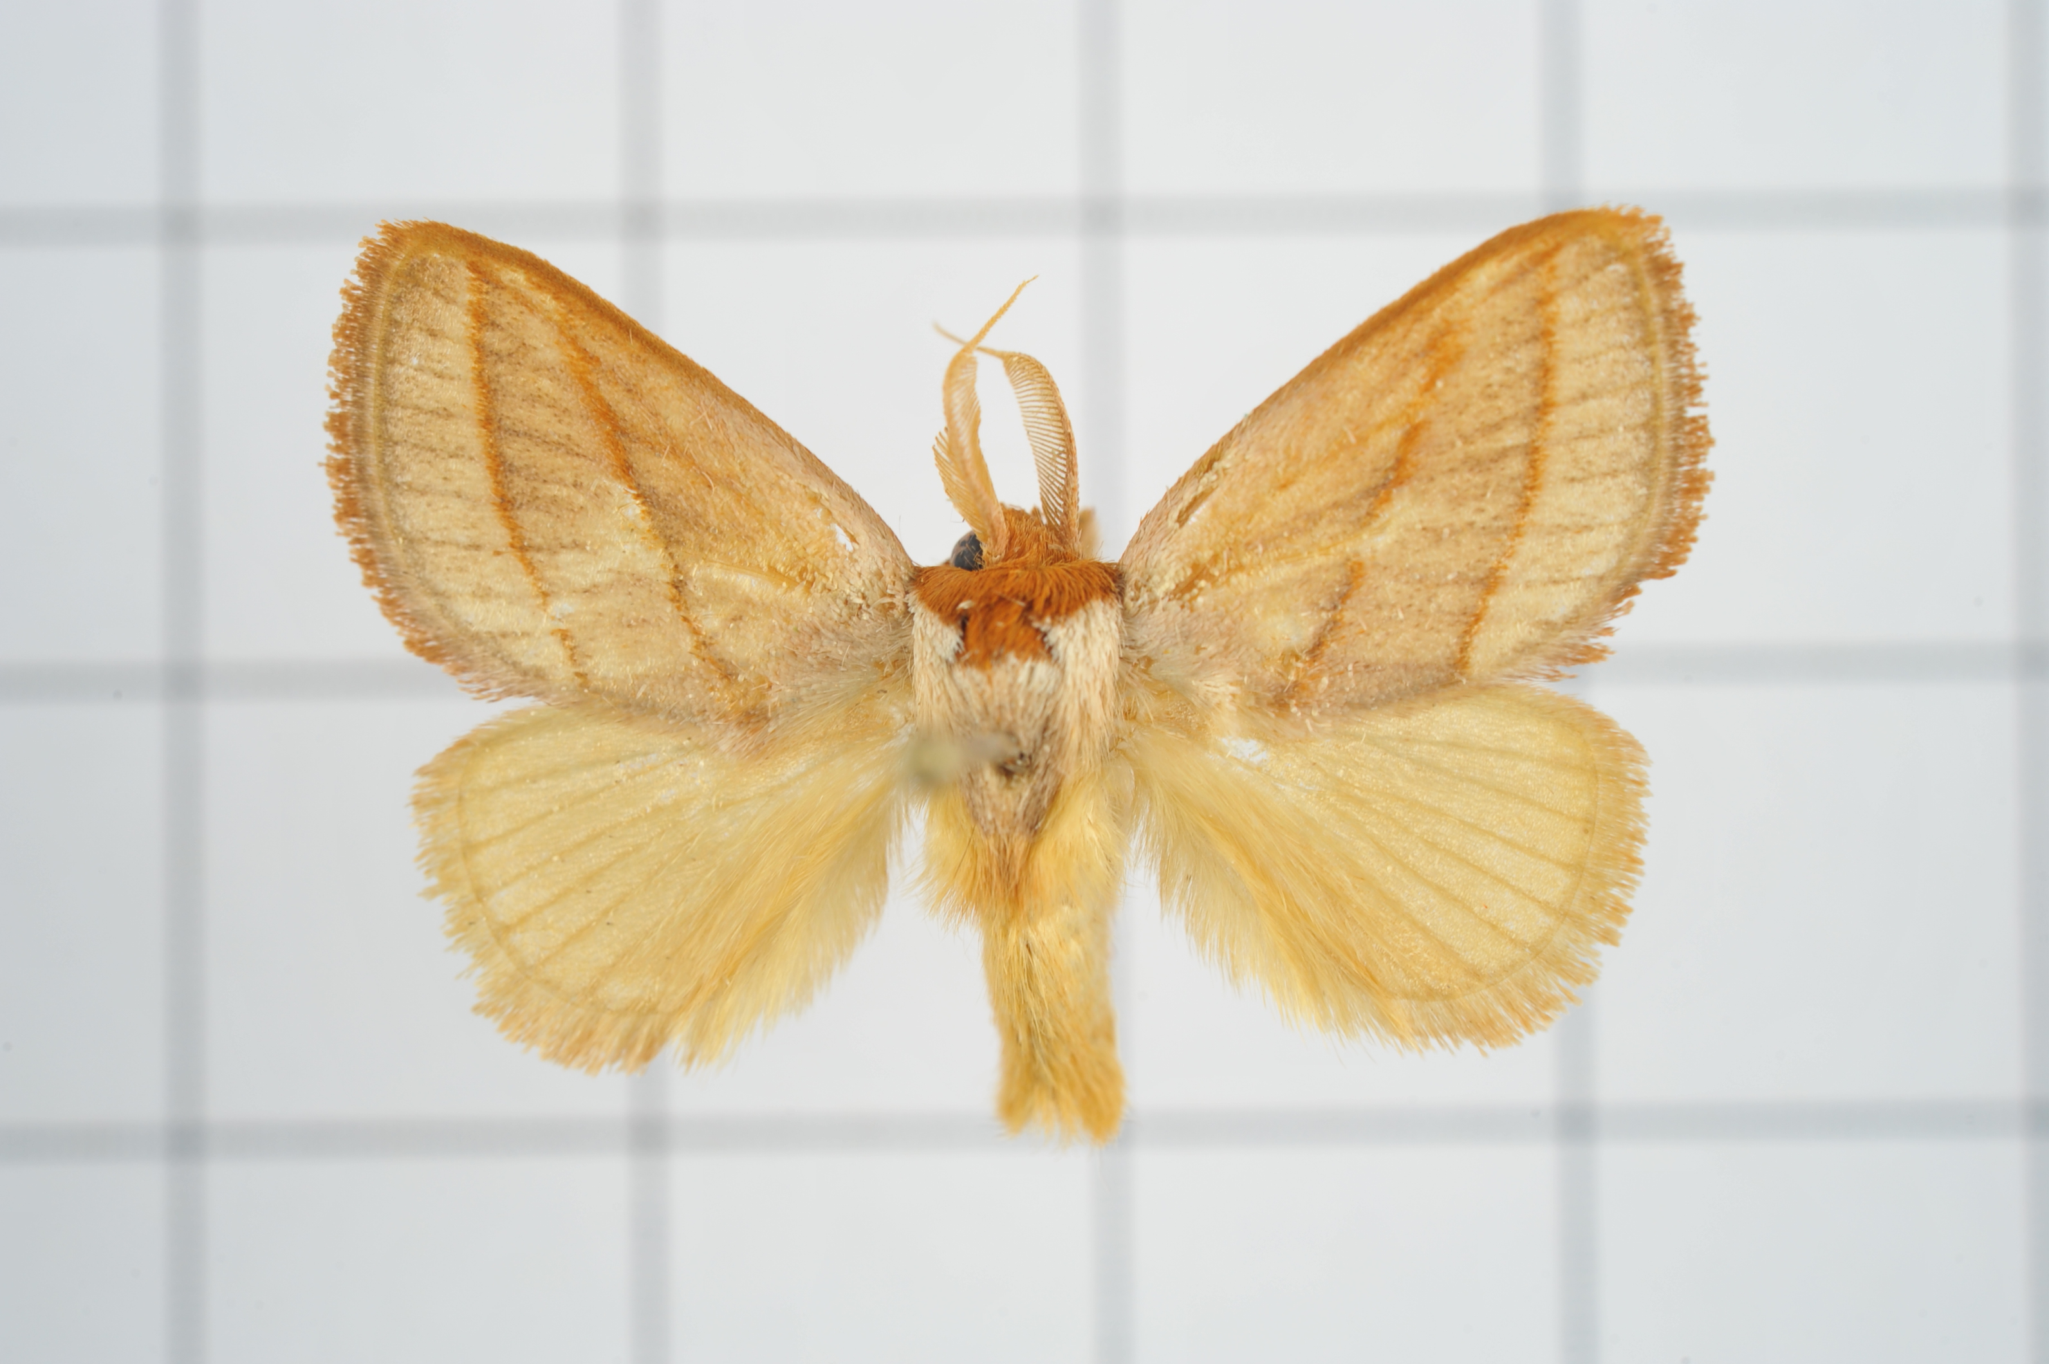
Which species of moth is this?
Cania heppneri
